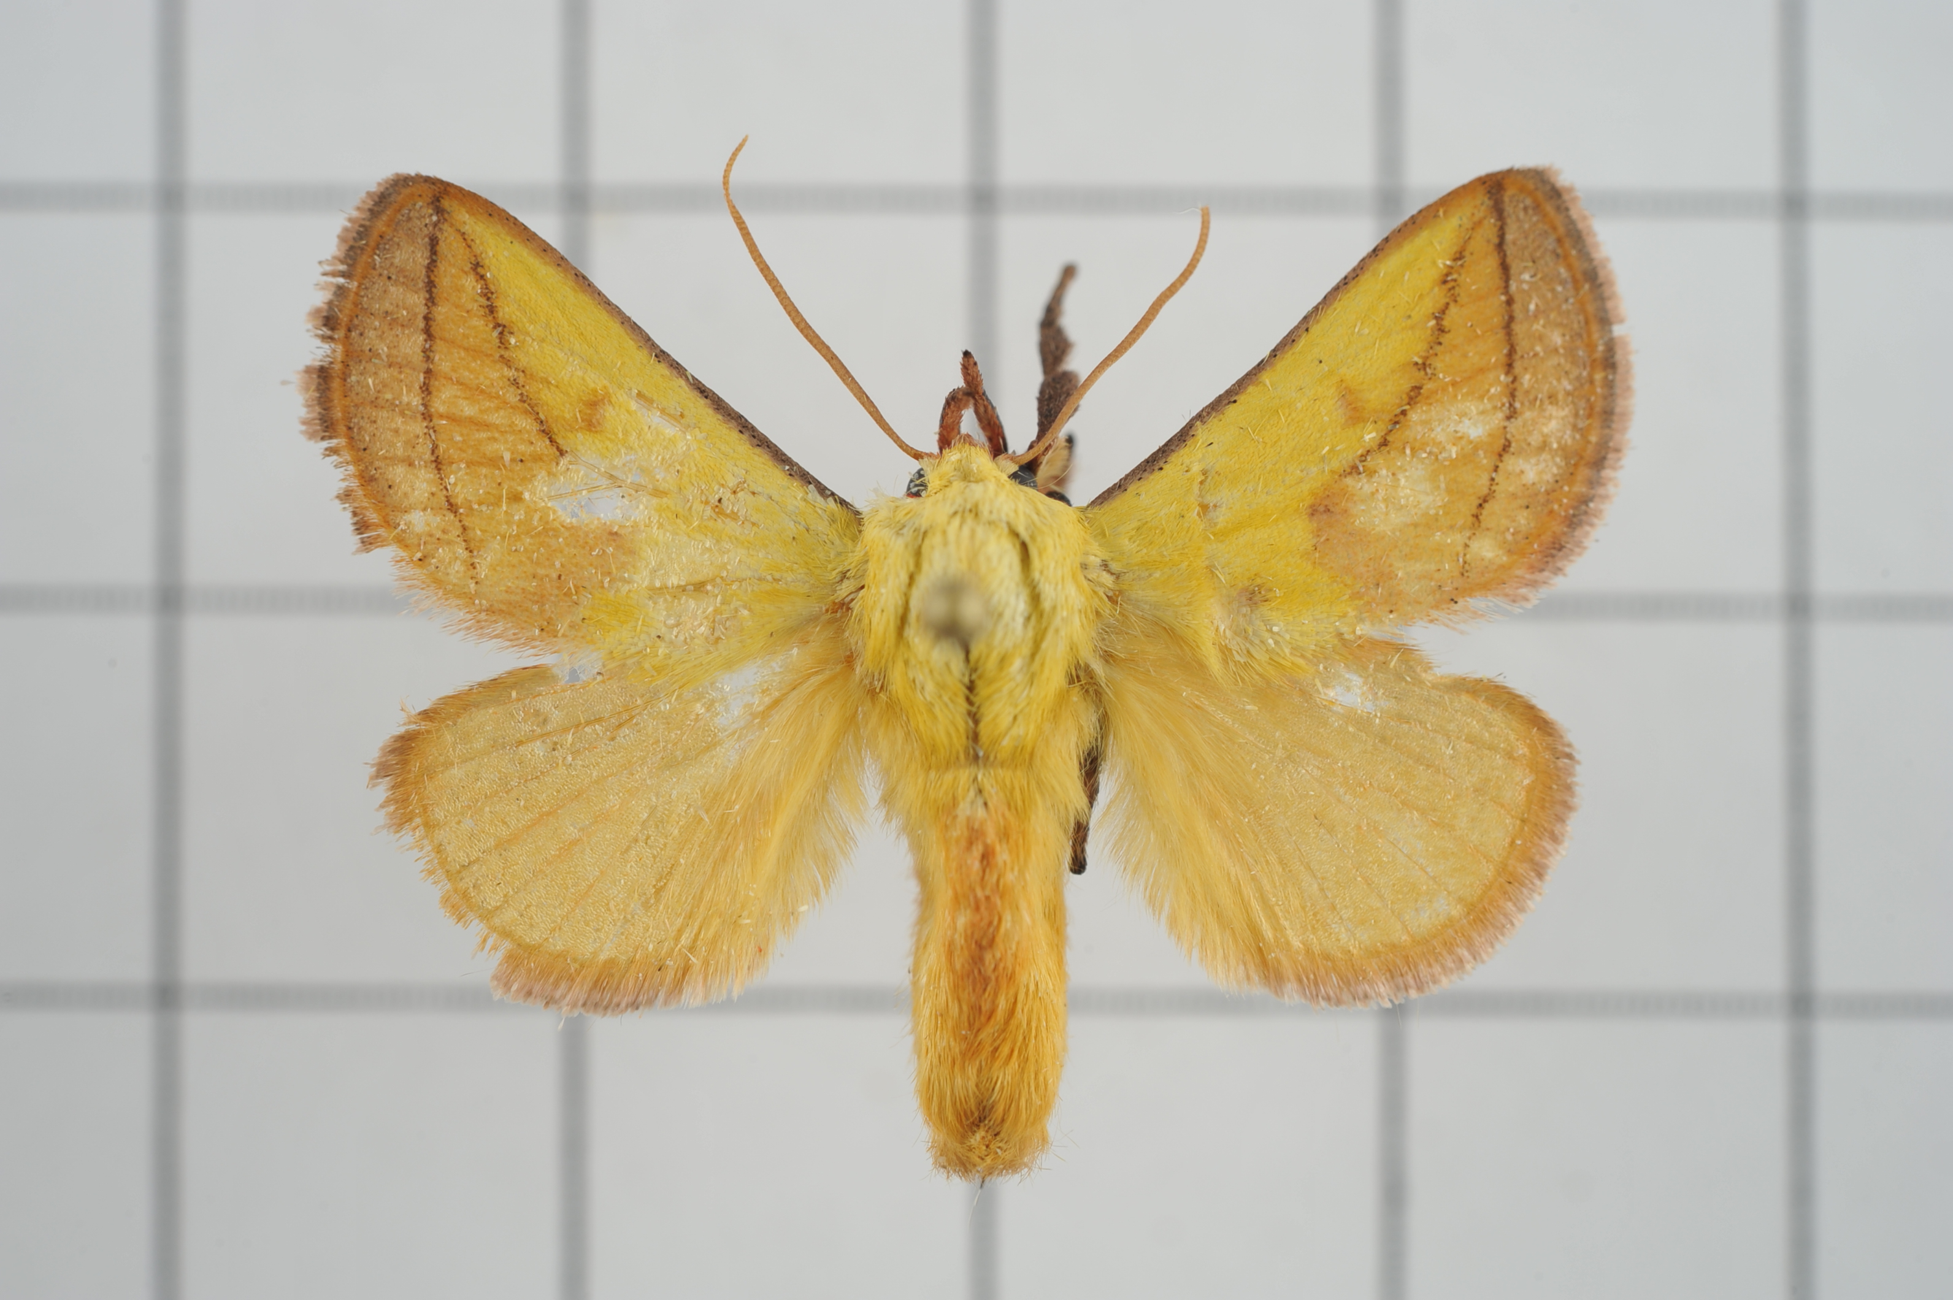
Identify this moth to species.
Monema rubriceps
